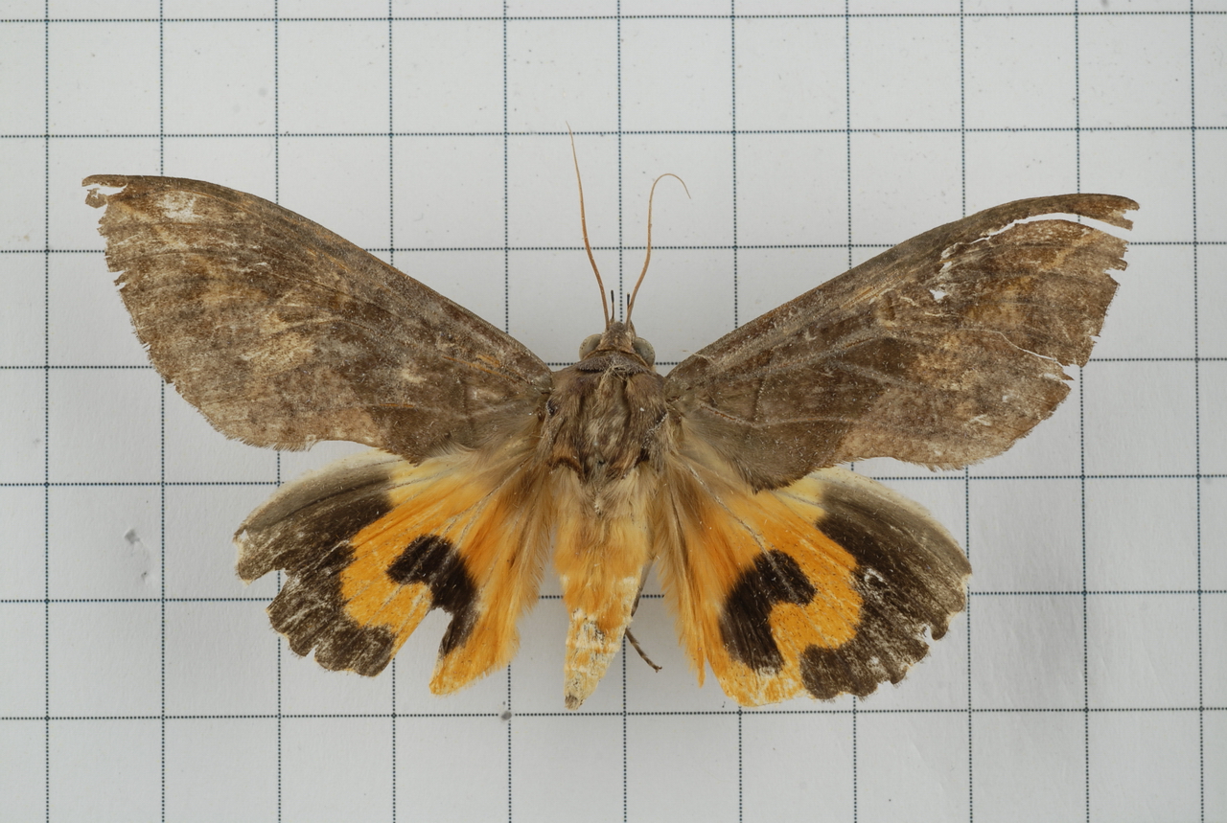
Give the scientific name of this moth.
Eudocima phalonia
